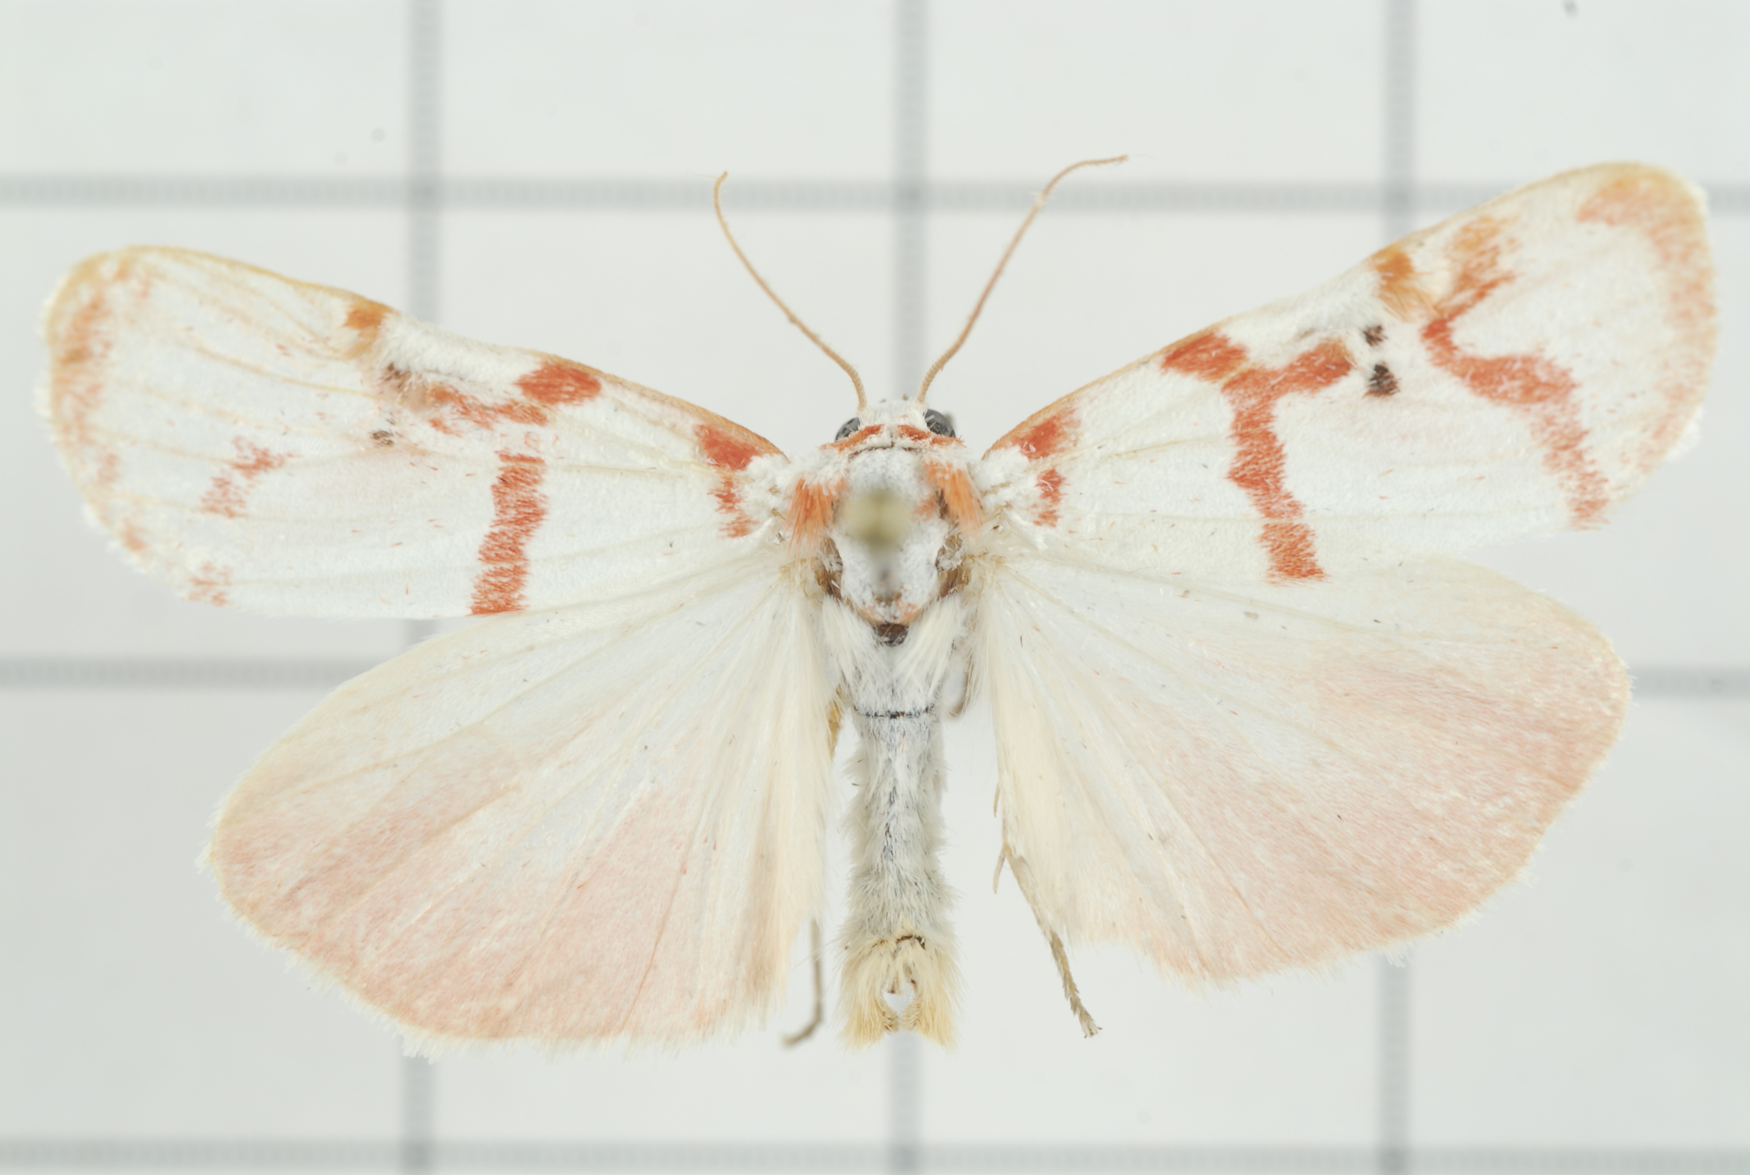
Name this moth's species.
Cyana hamata hamata
